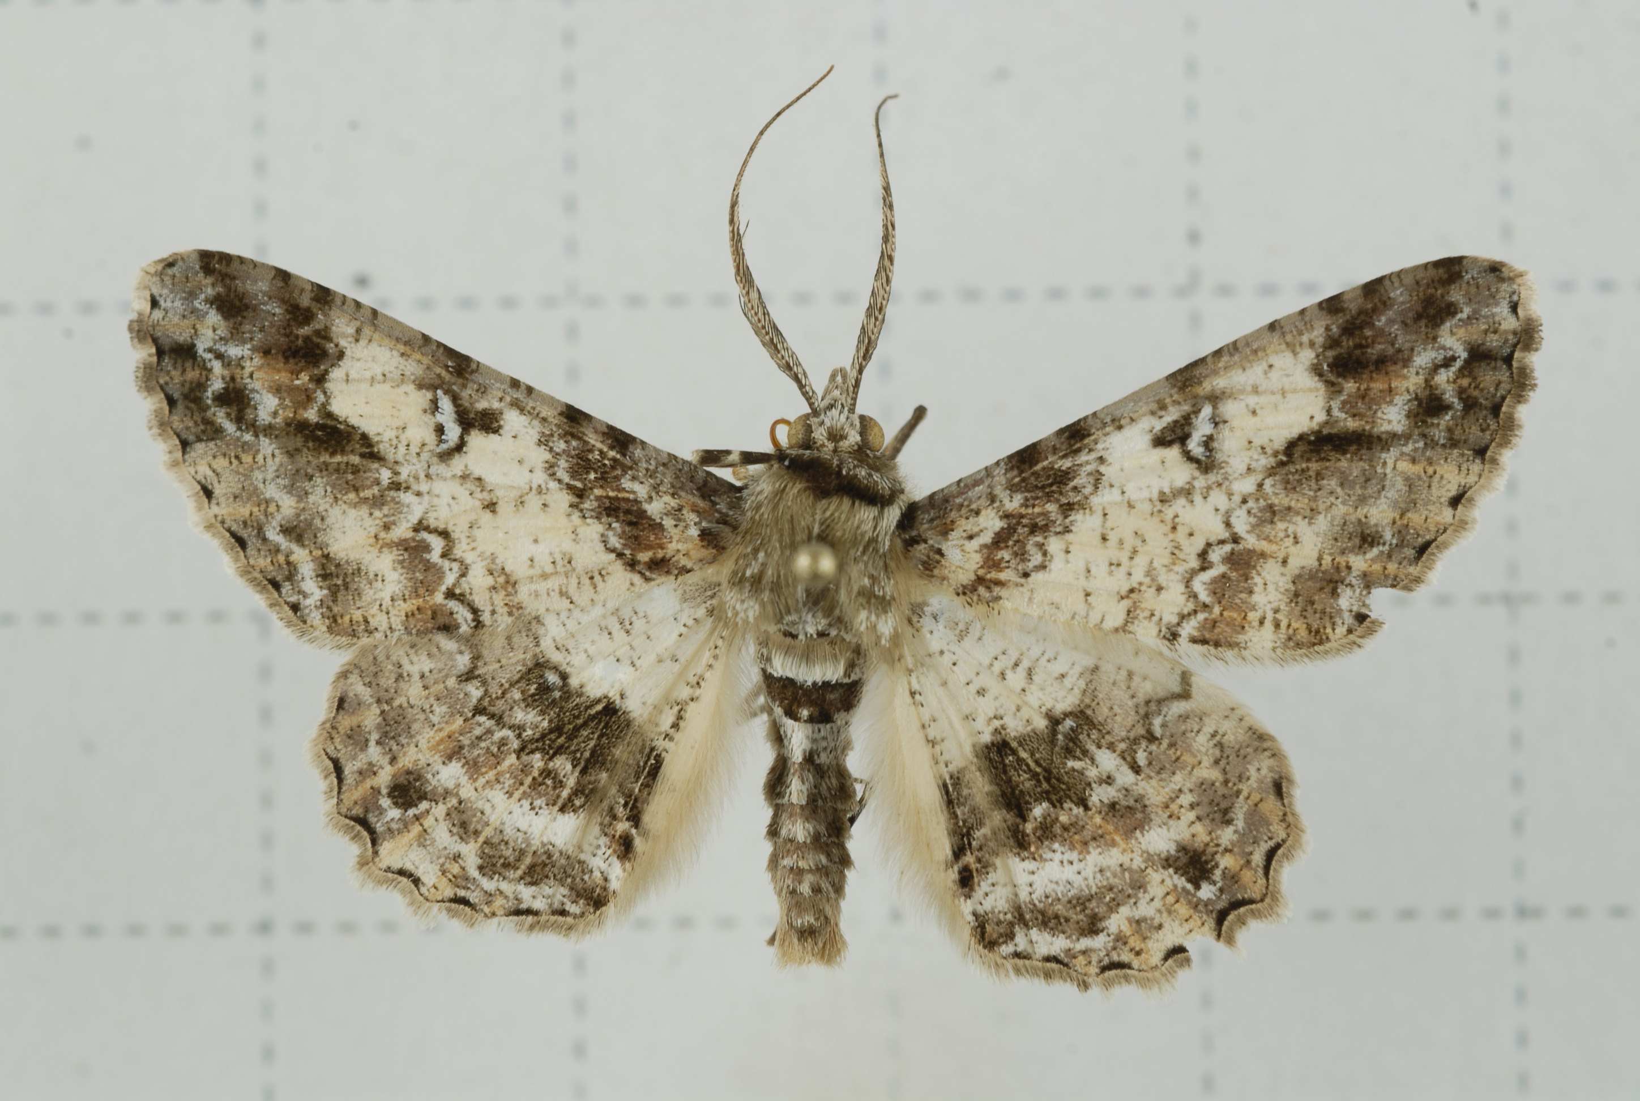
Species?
Cleora fraterna
